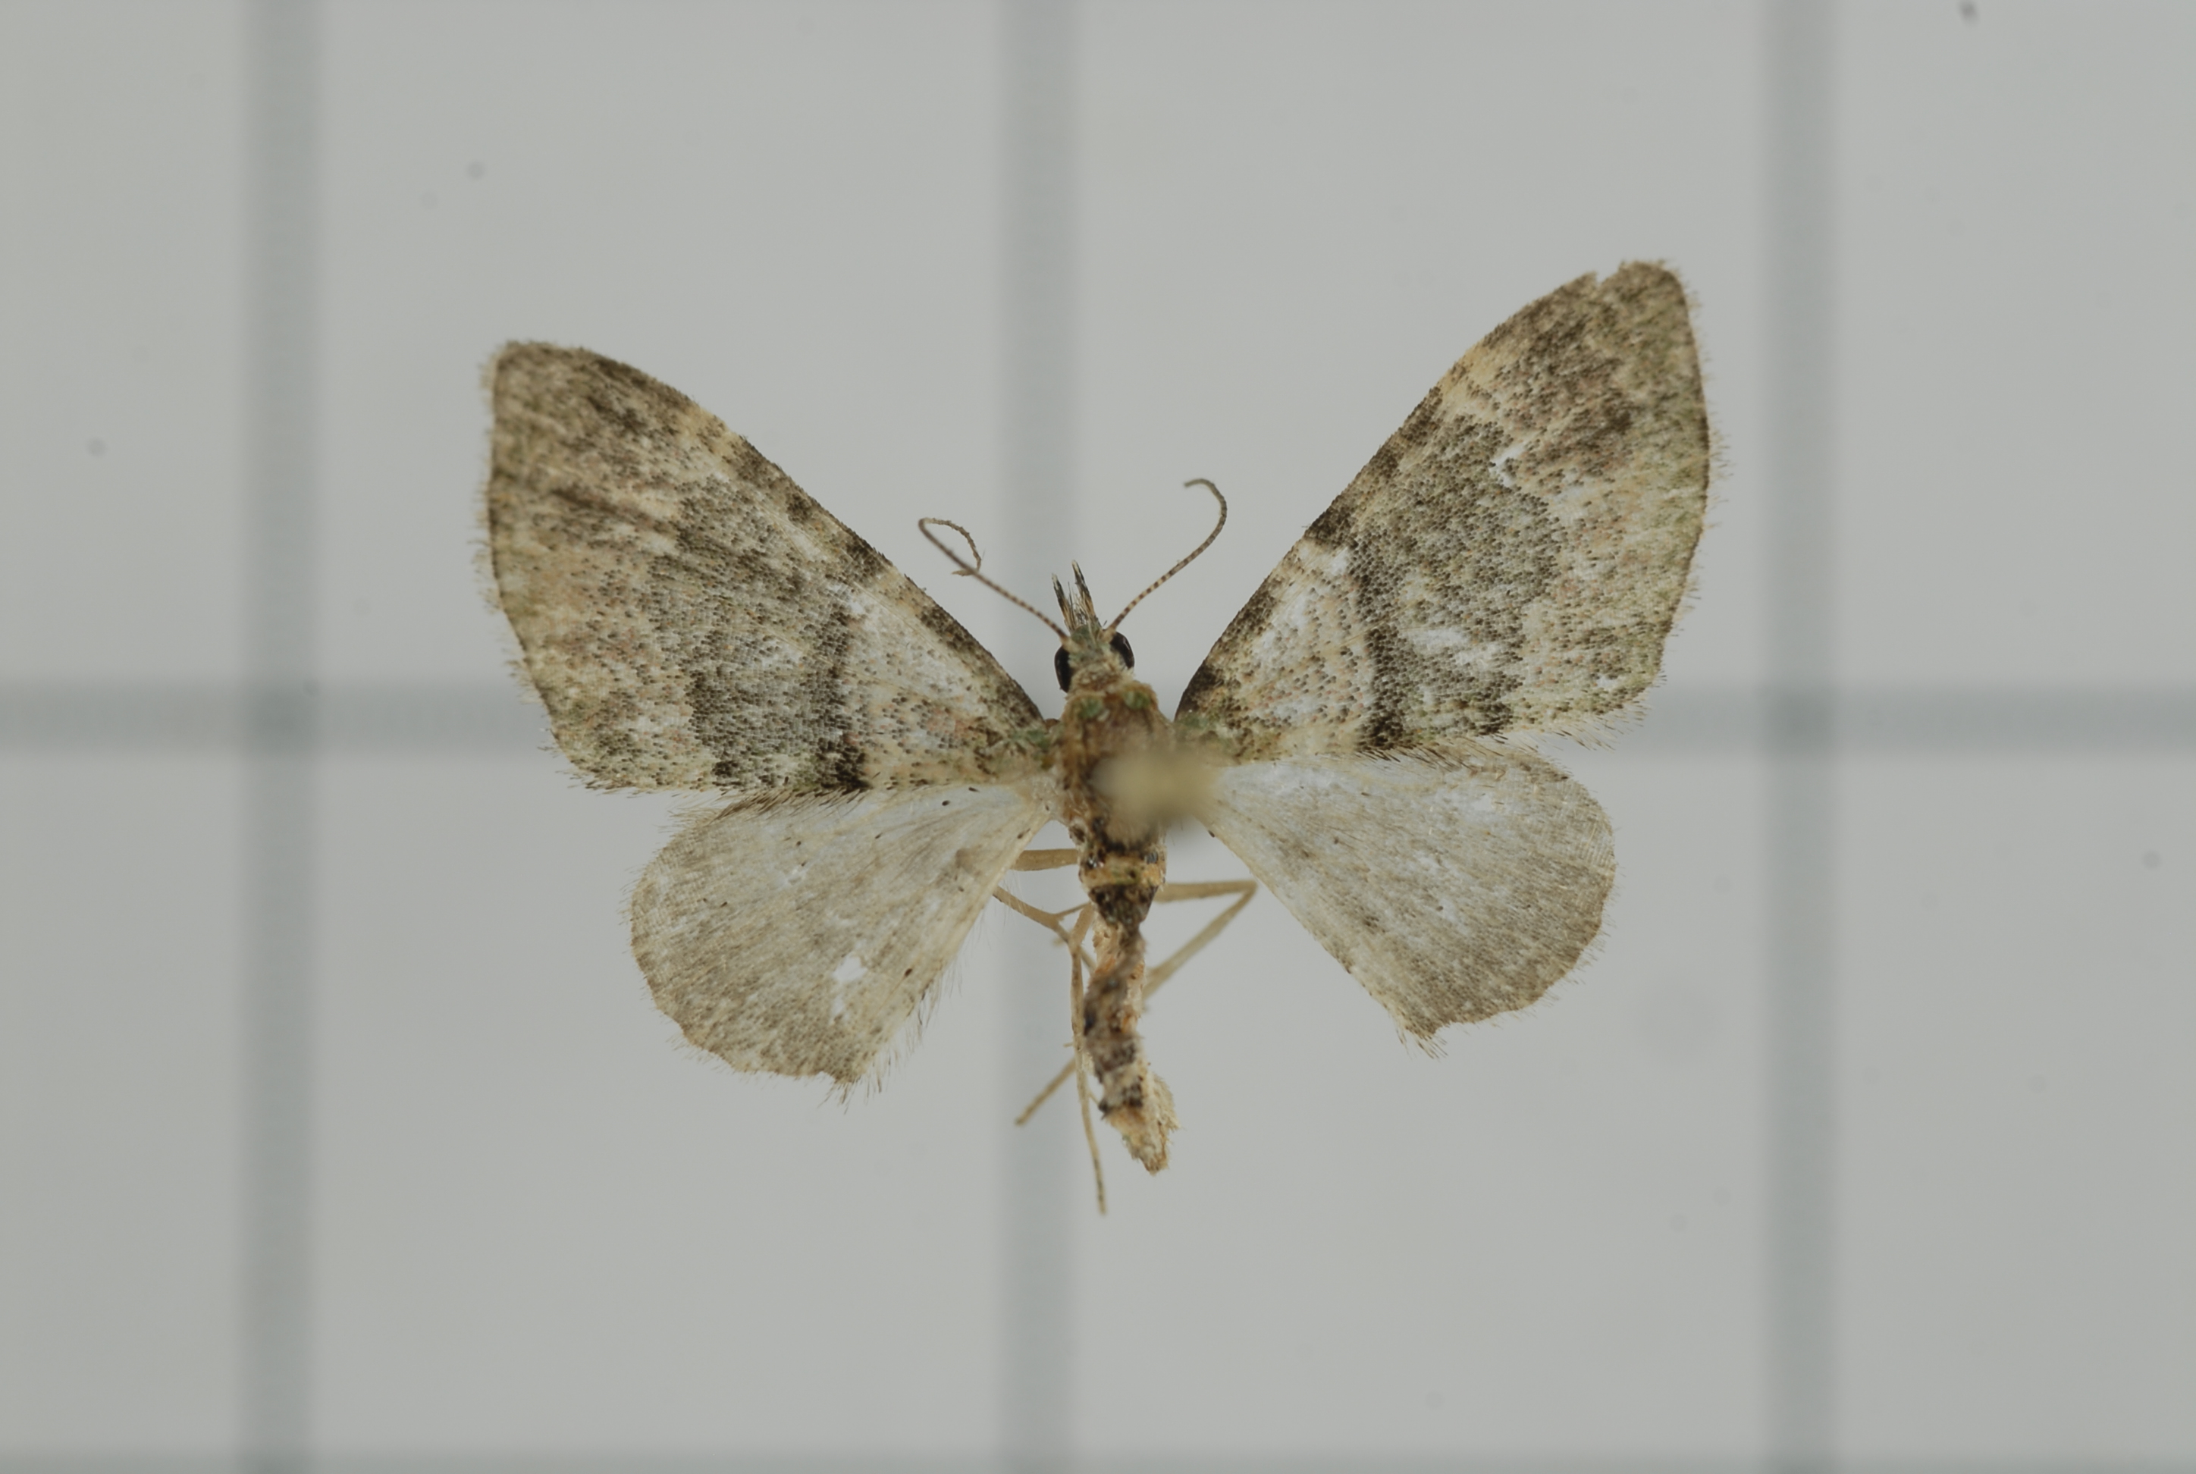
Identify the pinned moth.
Syncosmia bicornuta bicornuta
